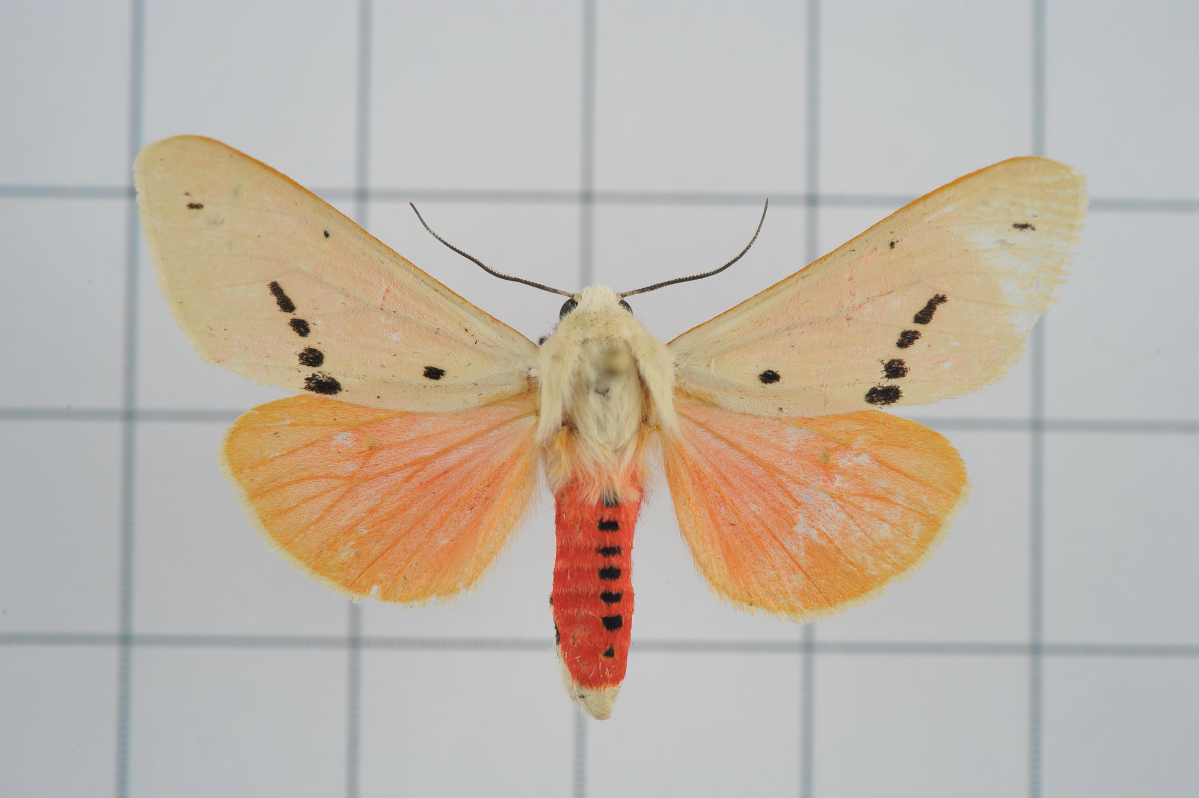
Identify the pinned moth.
Spilarctia subcarnea
